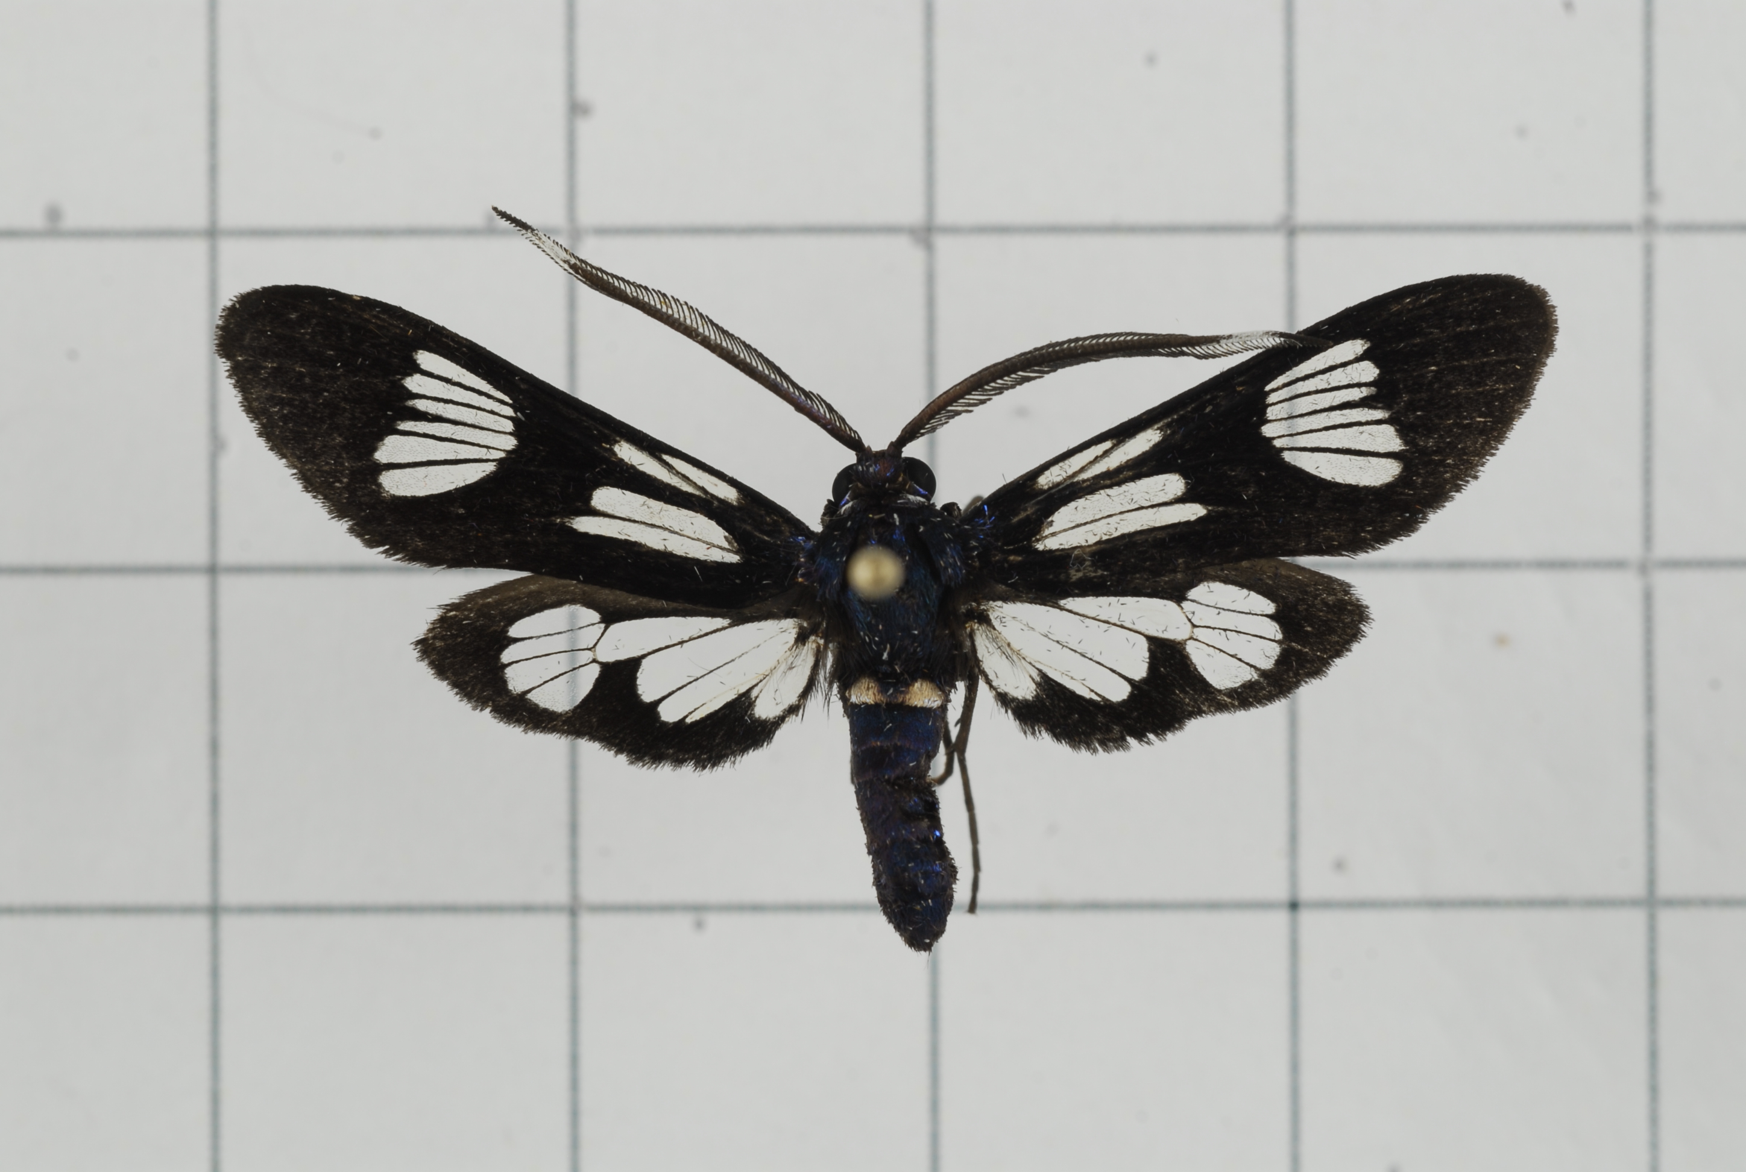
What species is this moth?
Piarosoma fushan
